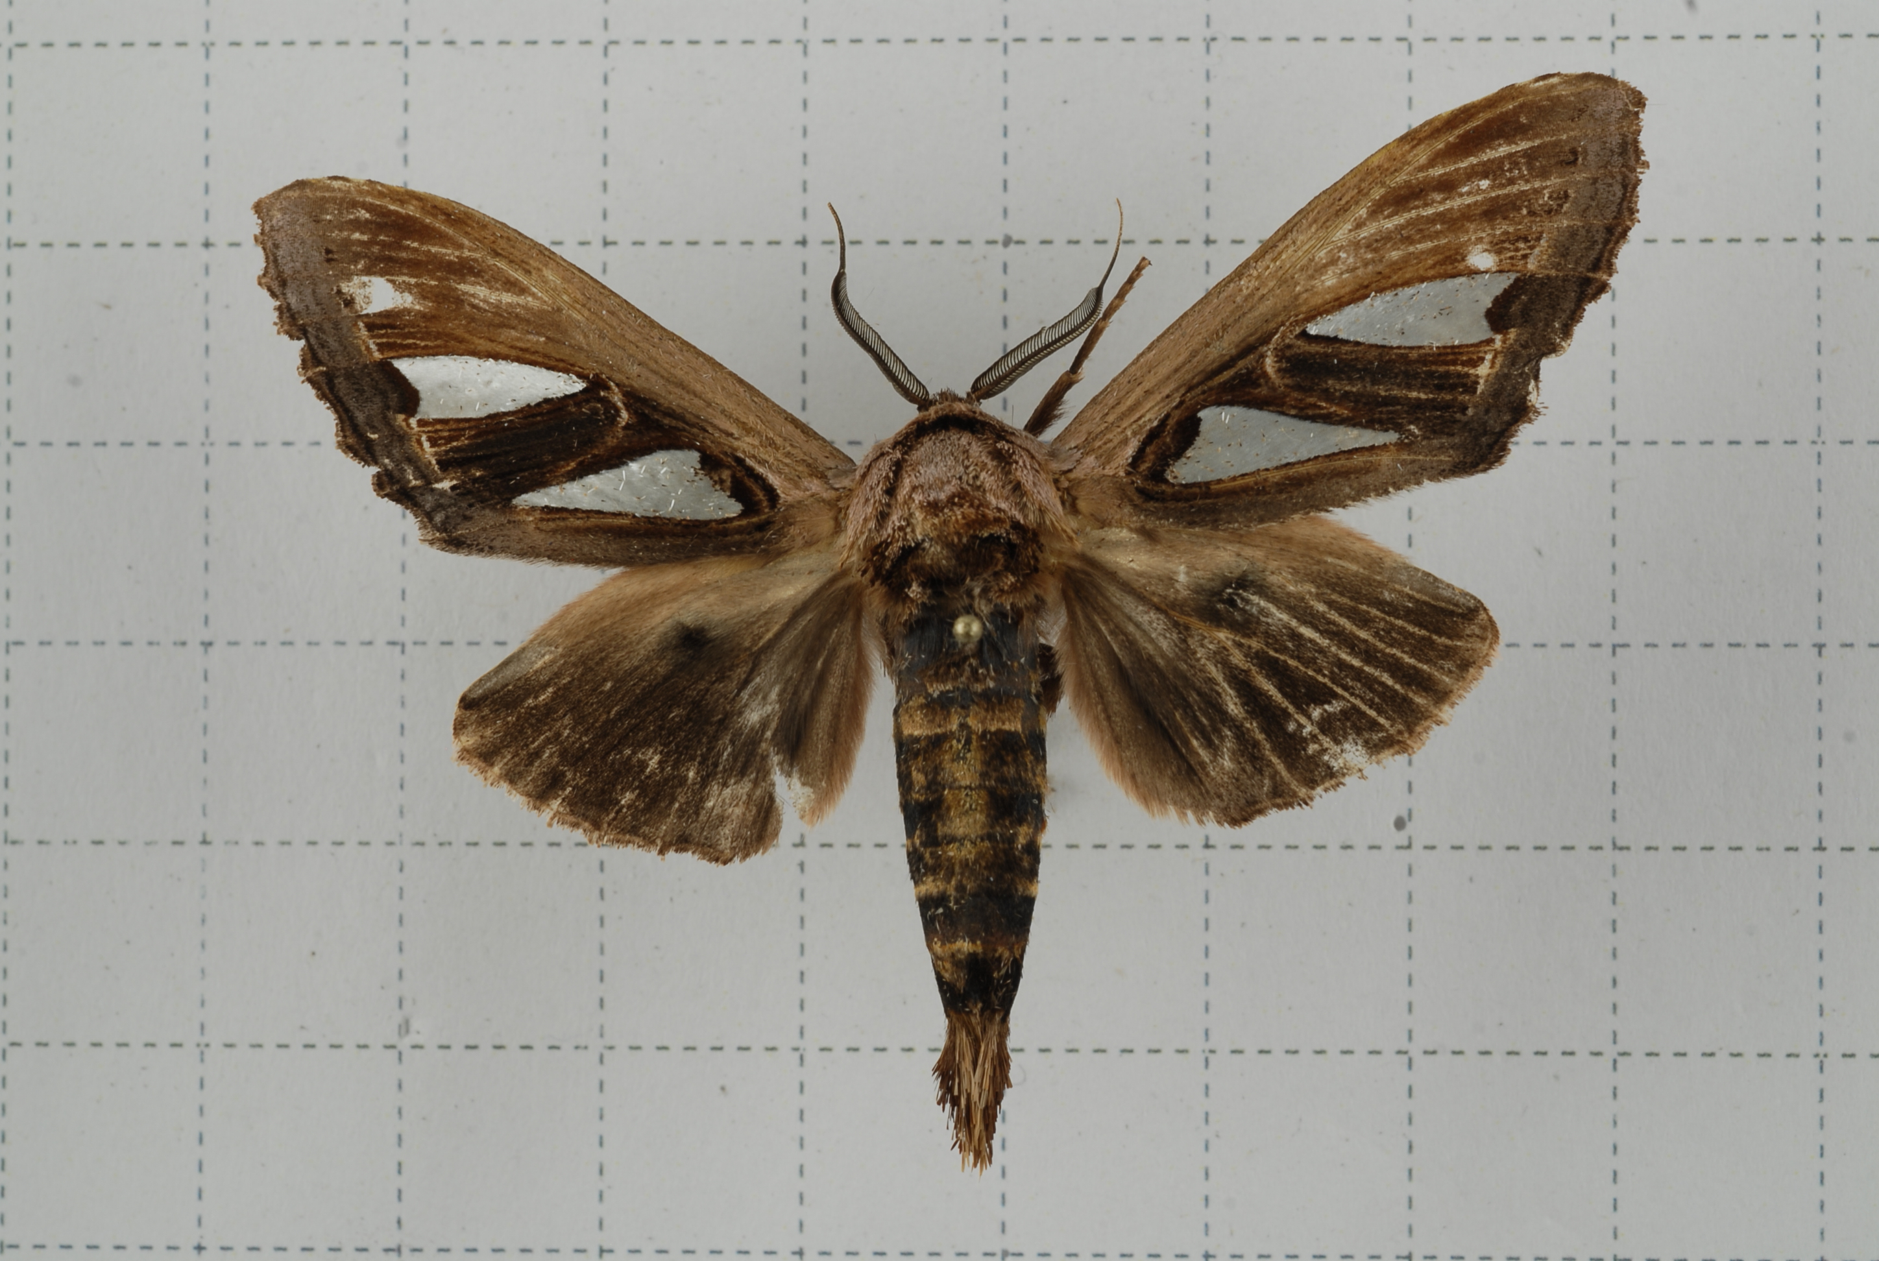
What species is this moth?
Tarsolepis japonica
